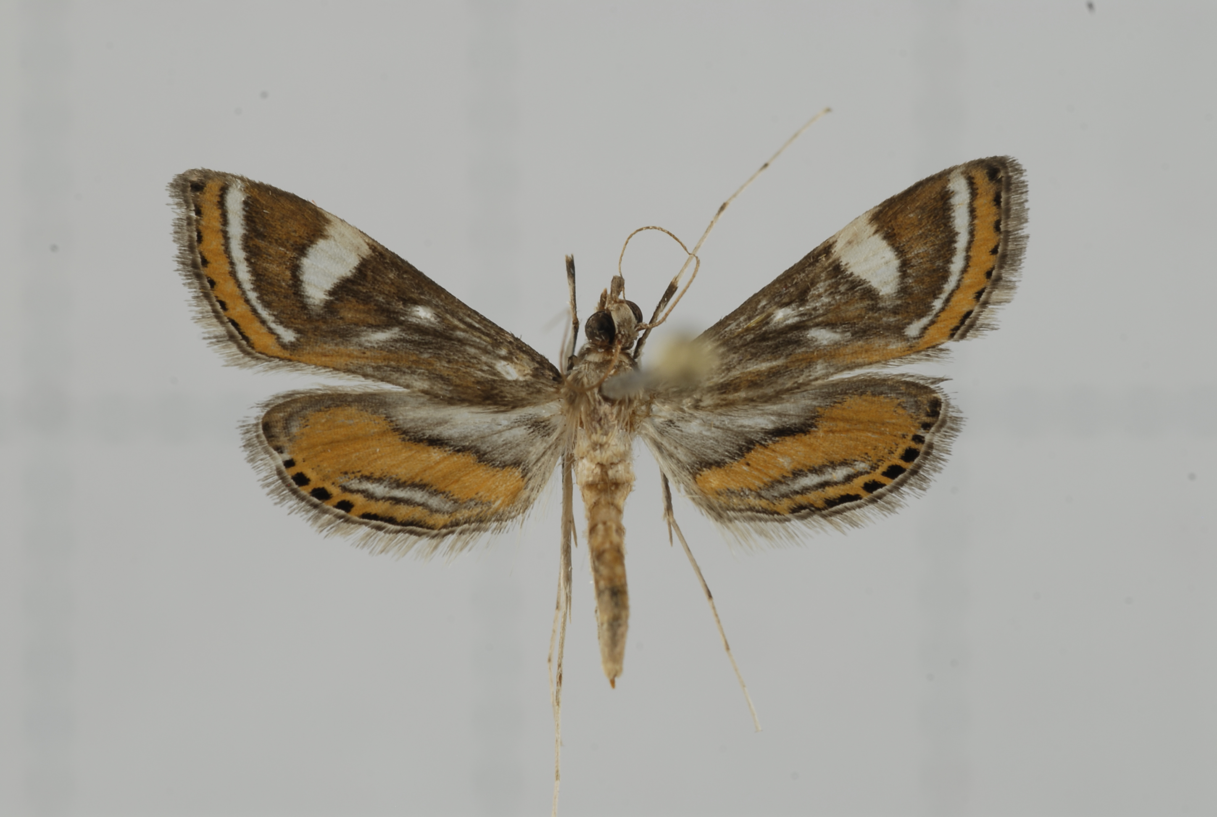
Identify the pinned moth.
Strepsinoma croesusalis
